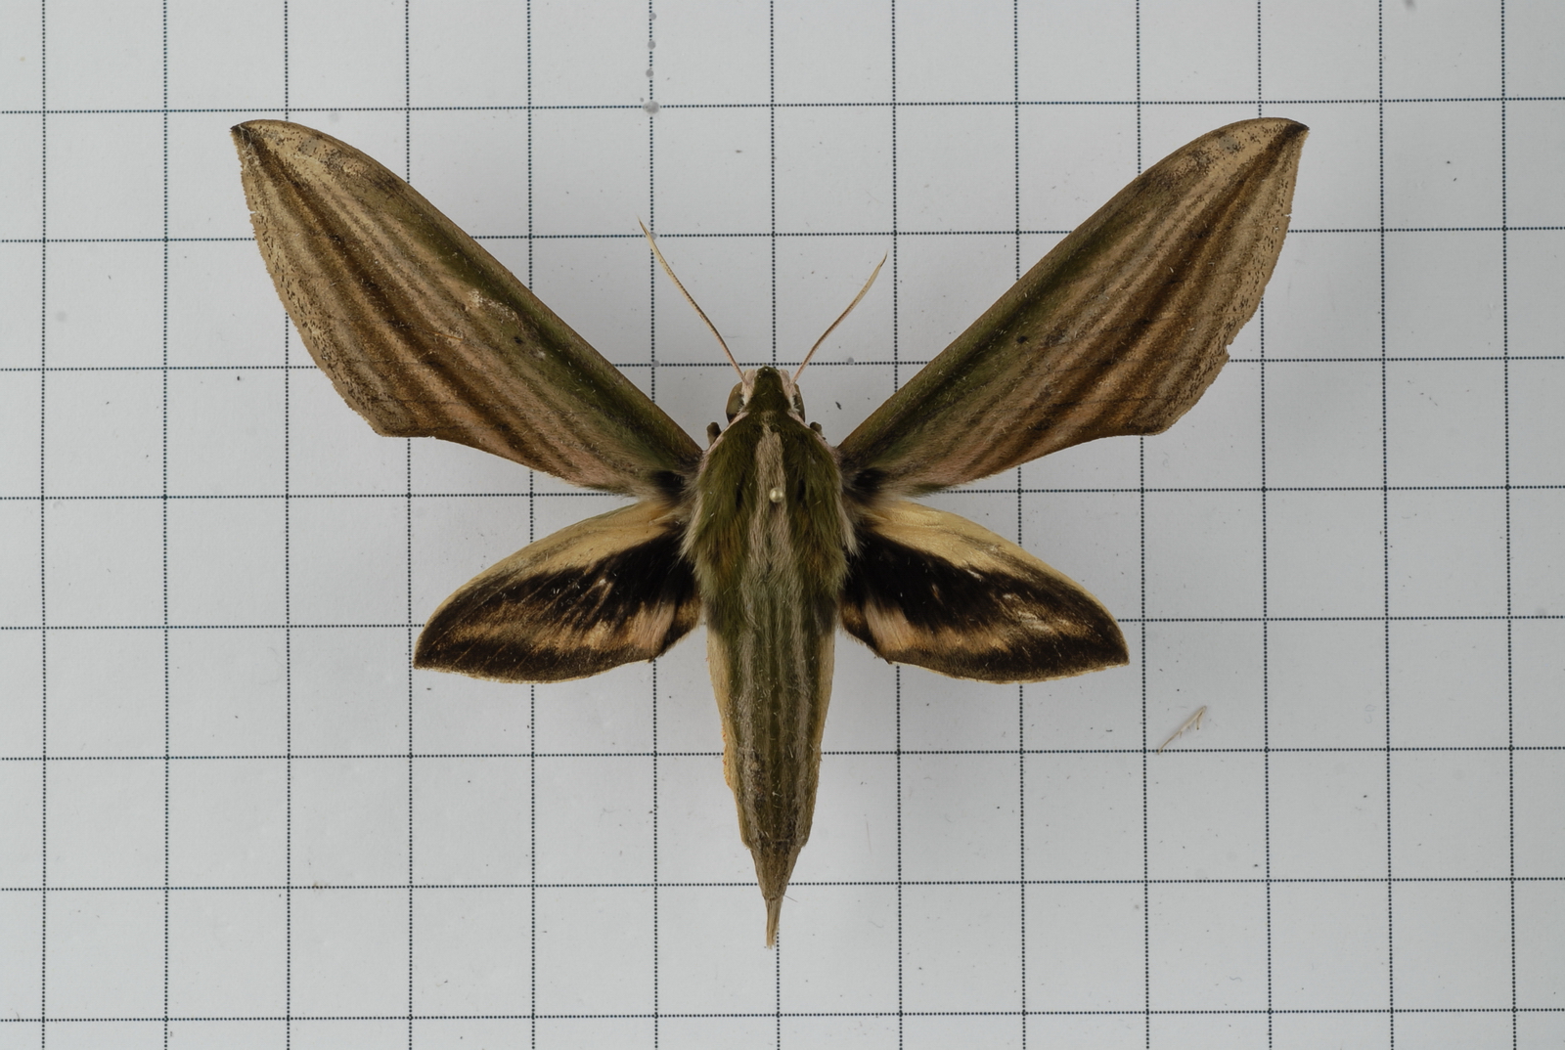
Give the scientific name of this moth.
Cechetra lineosa
